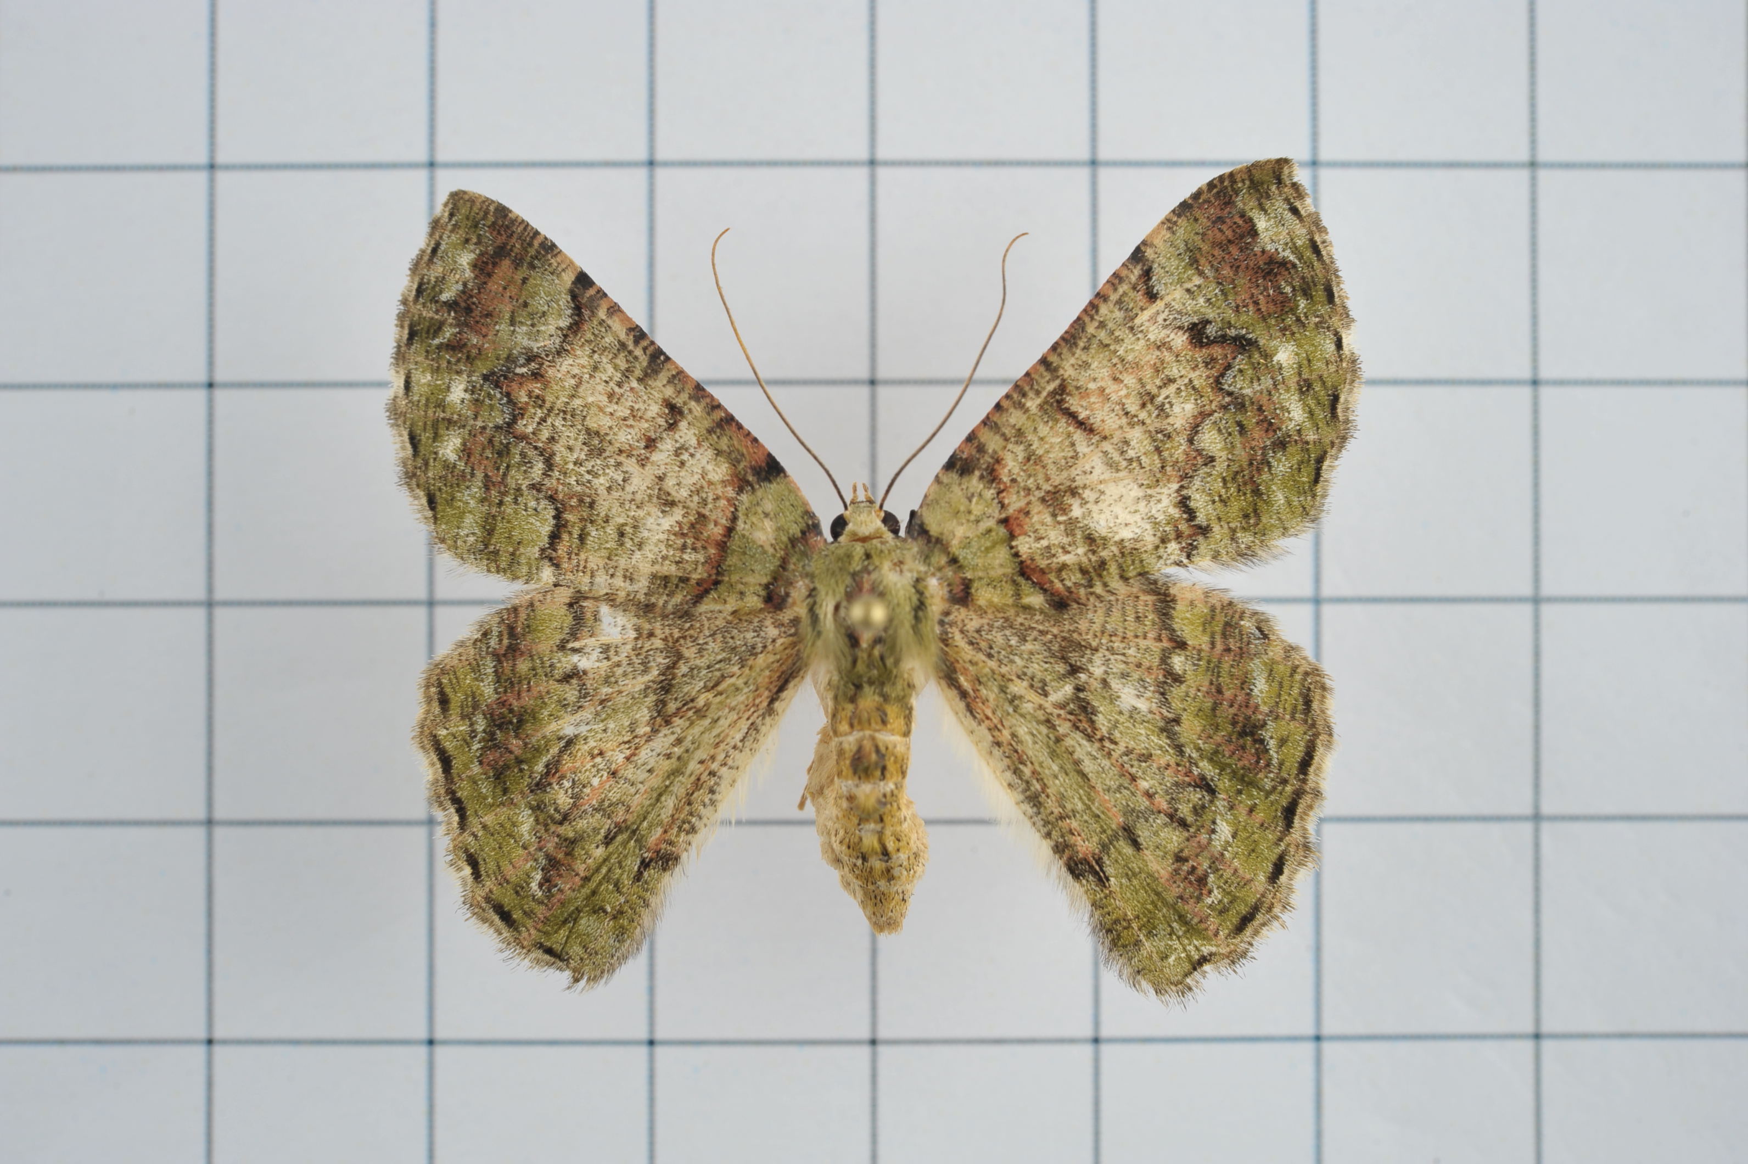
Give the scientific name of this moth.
Lophophelma taiwana
